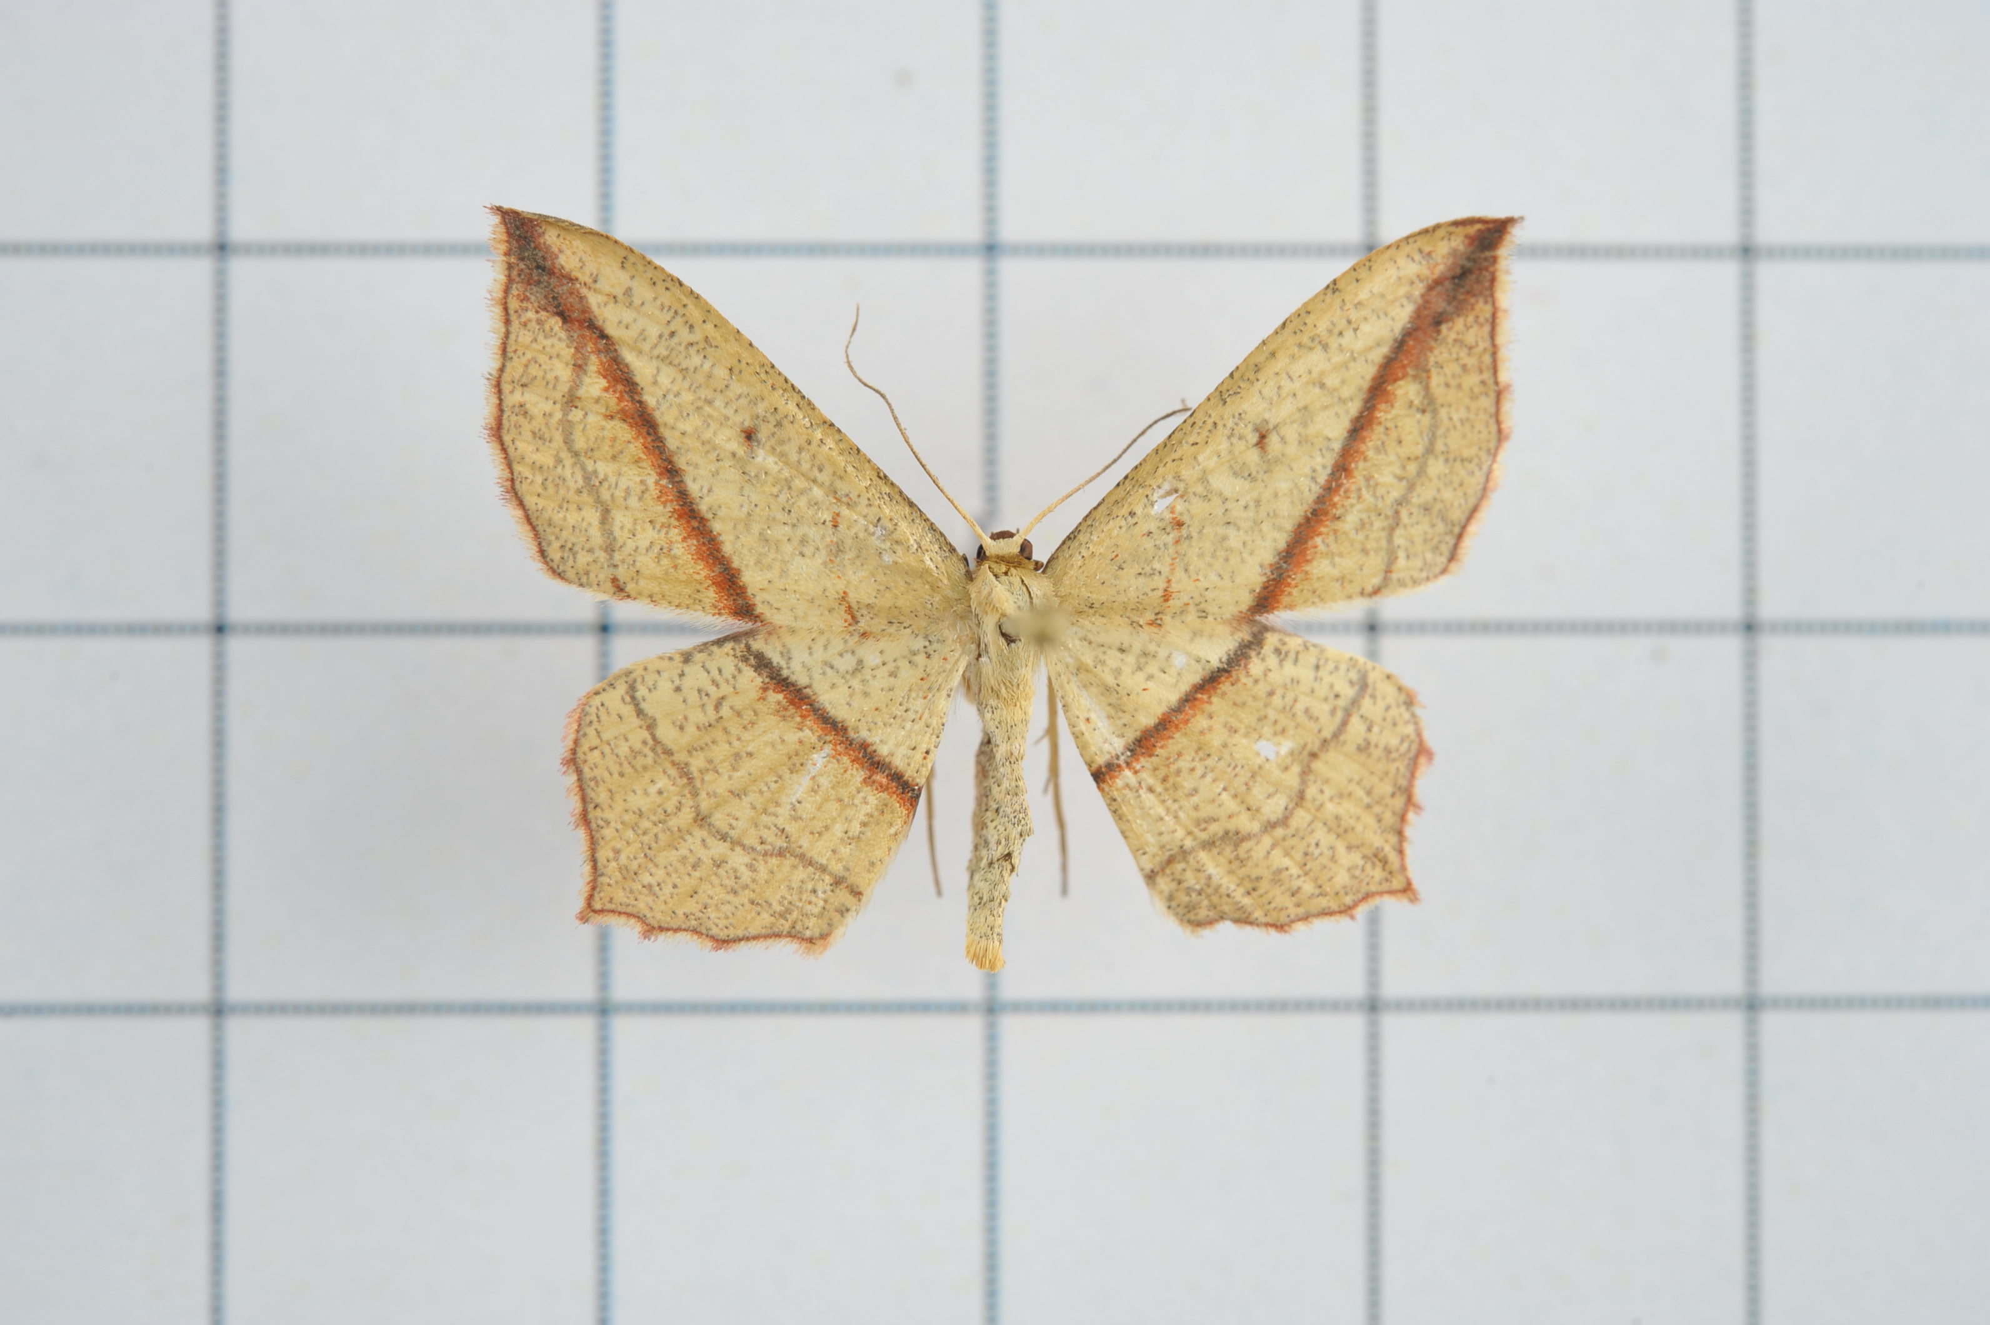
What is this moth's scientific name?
Timandra synthaca
